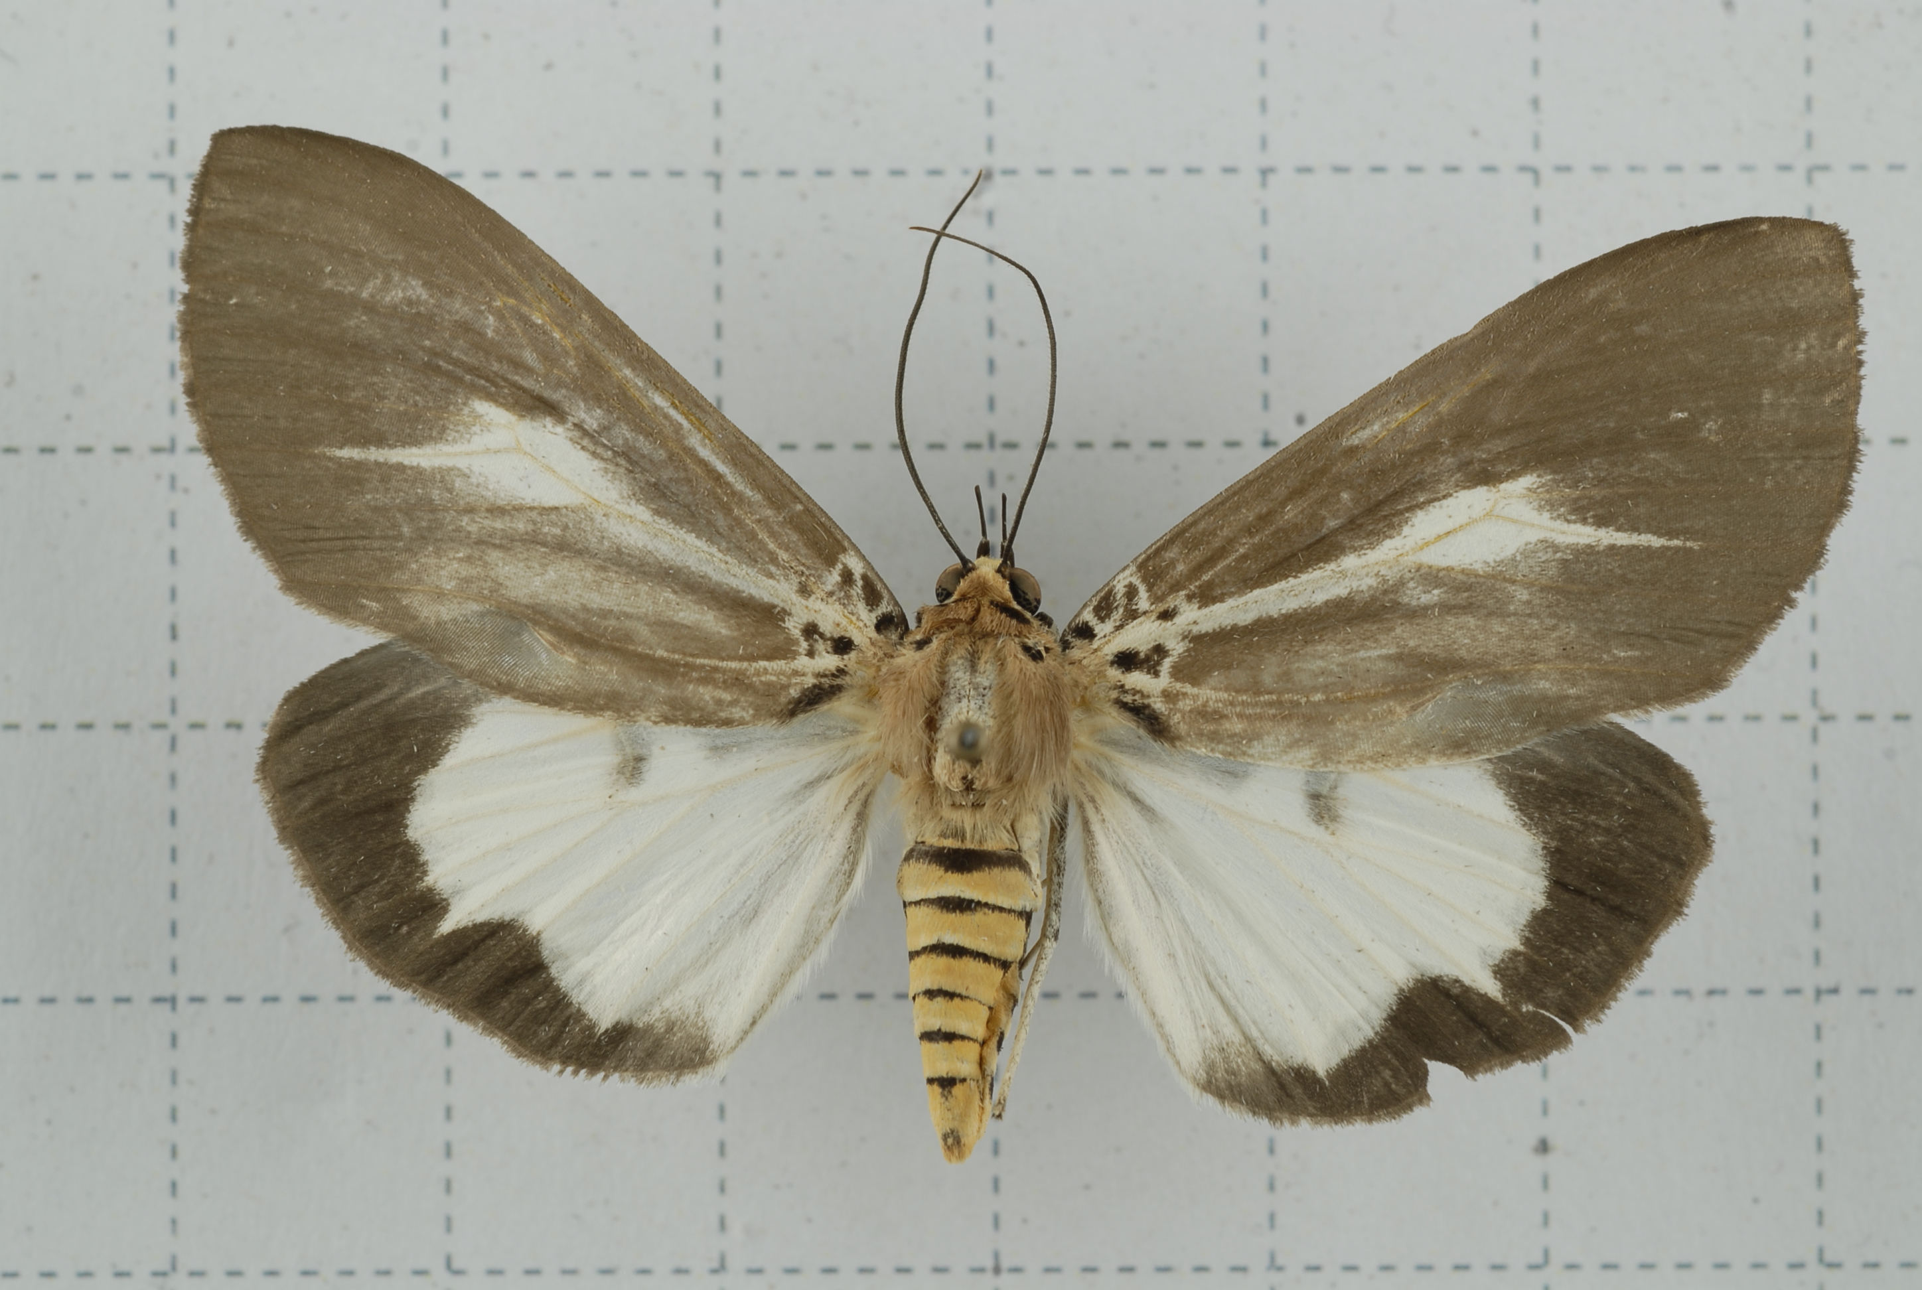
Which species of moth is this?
Asota heliconia zebrina
